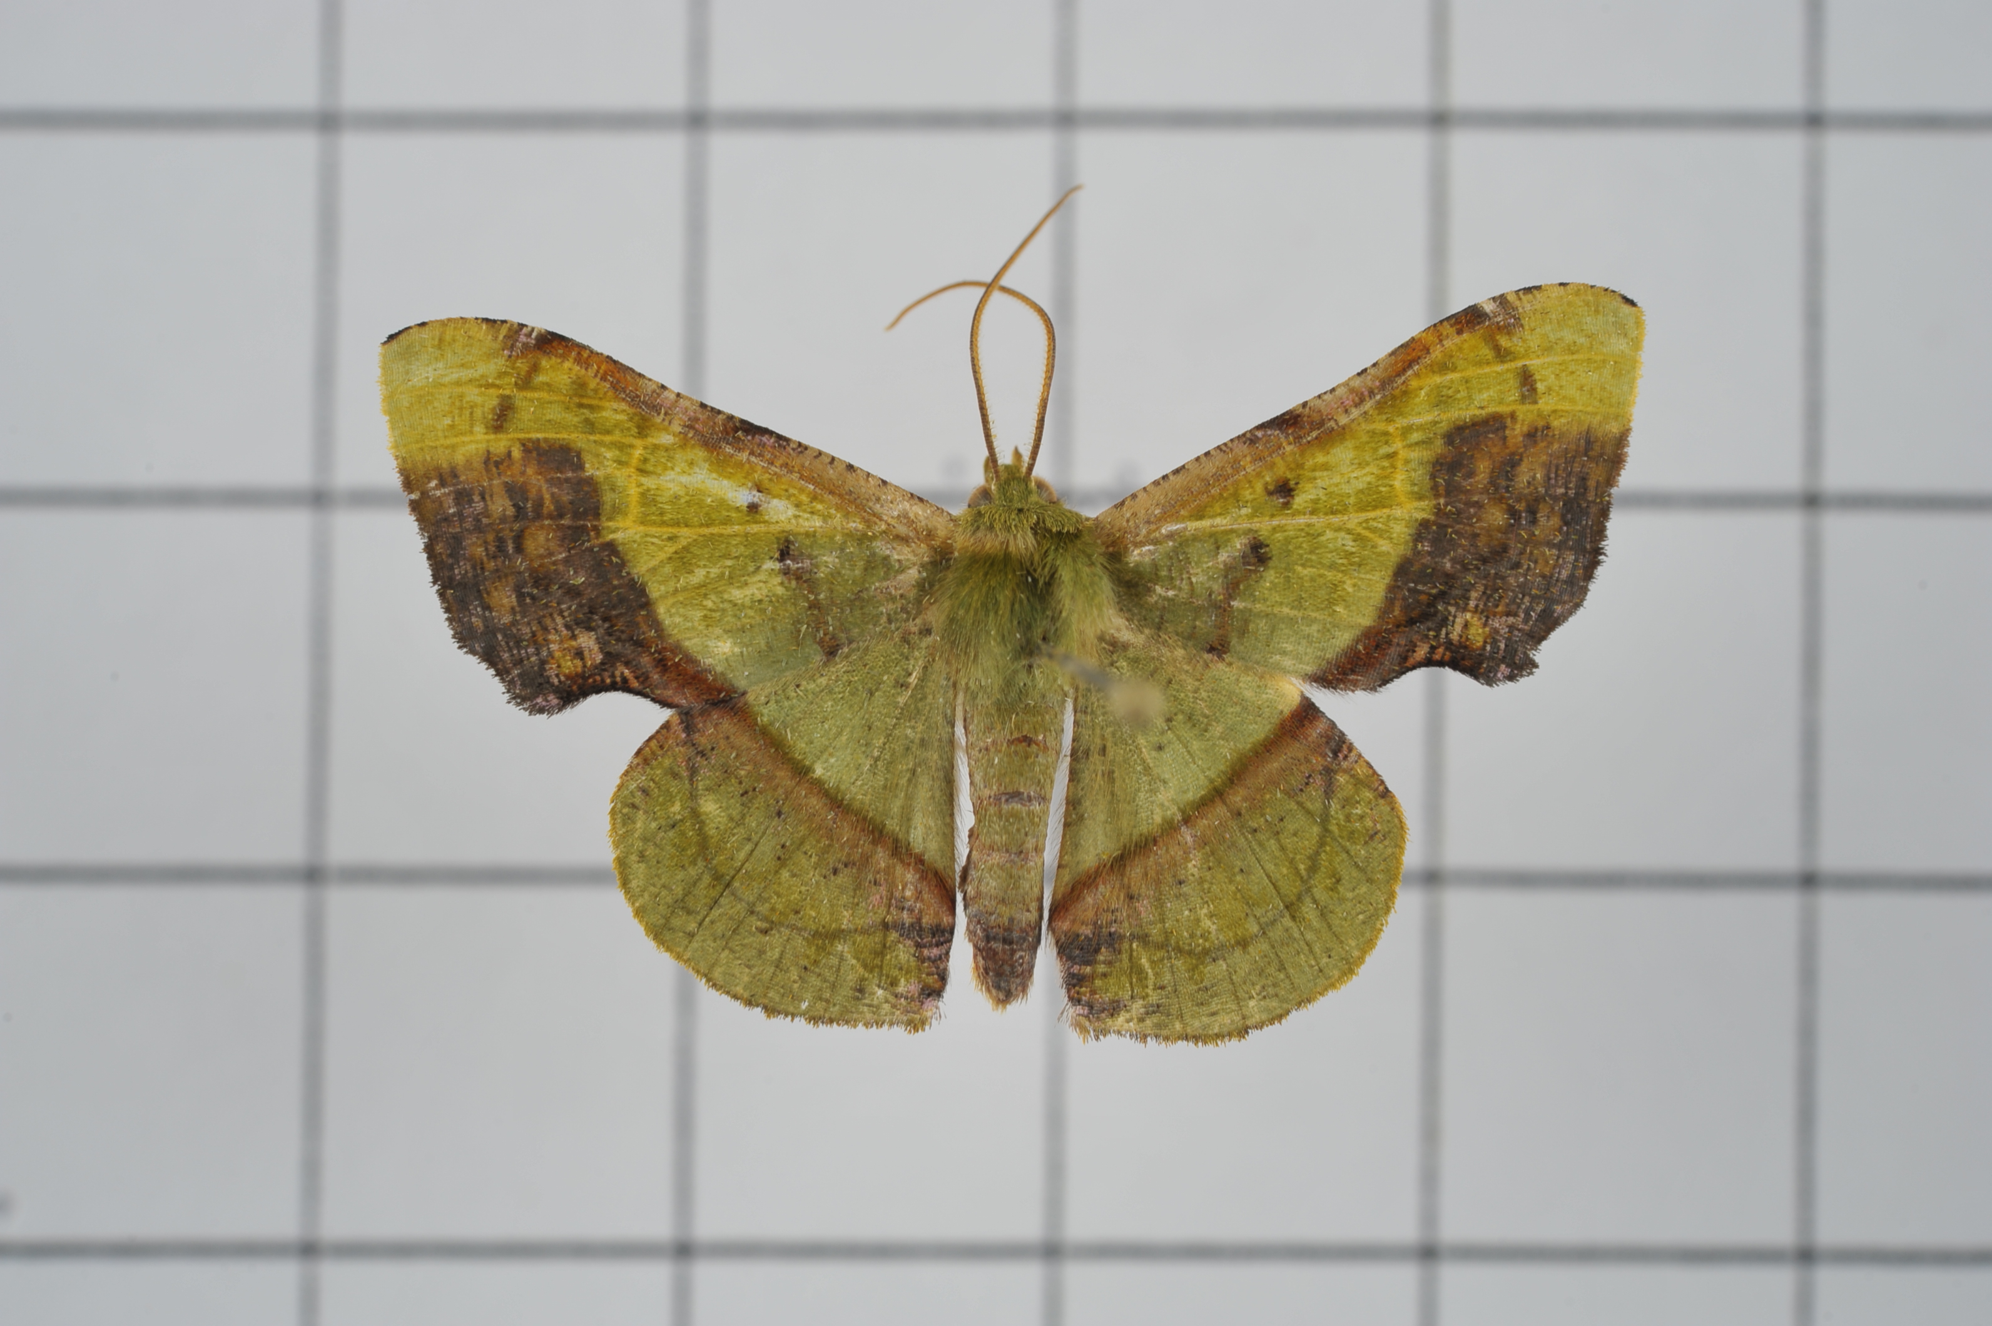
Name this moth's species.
Fascellina plagiata
